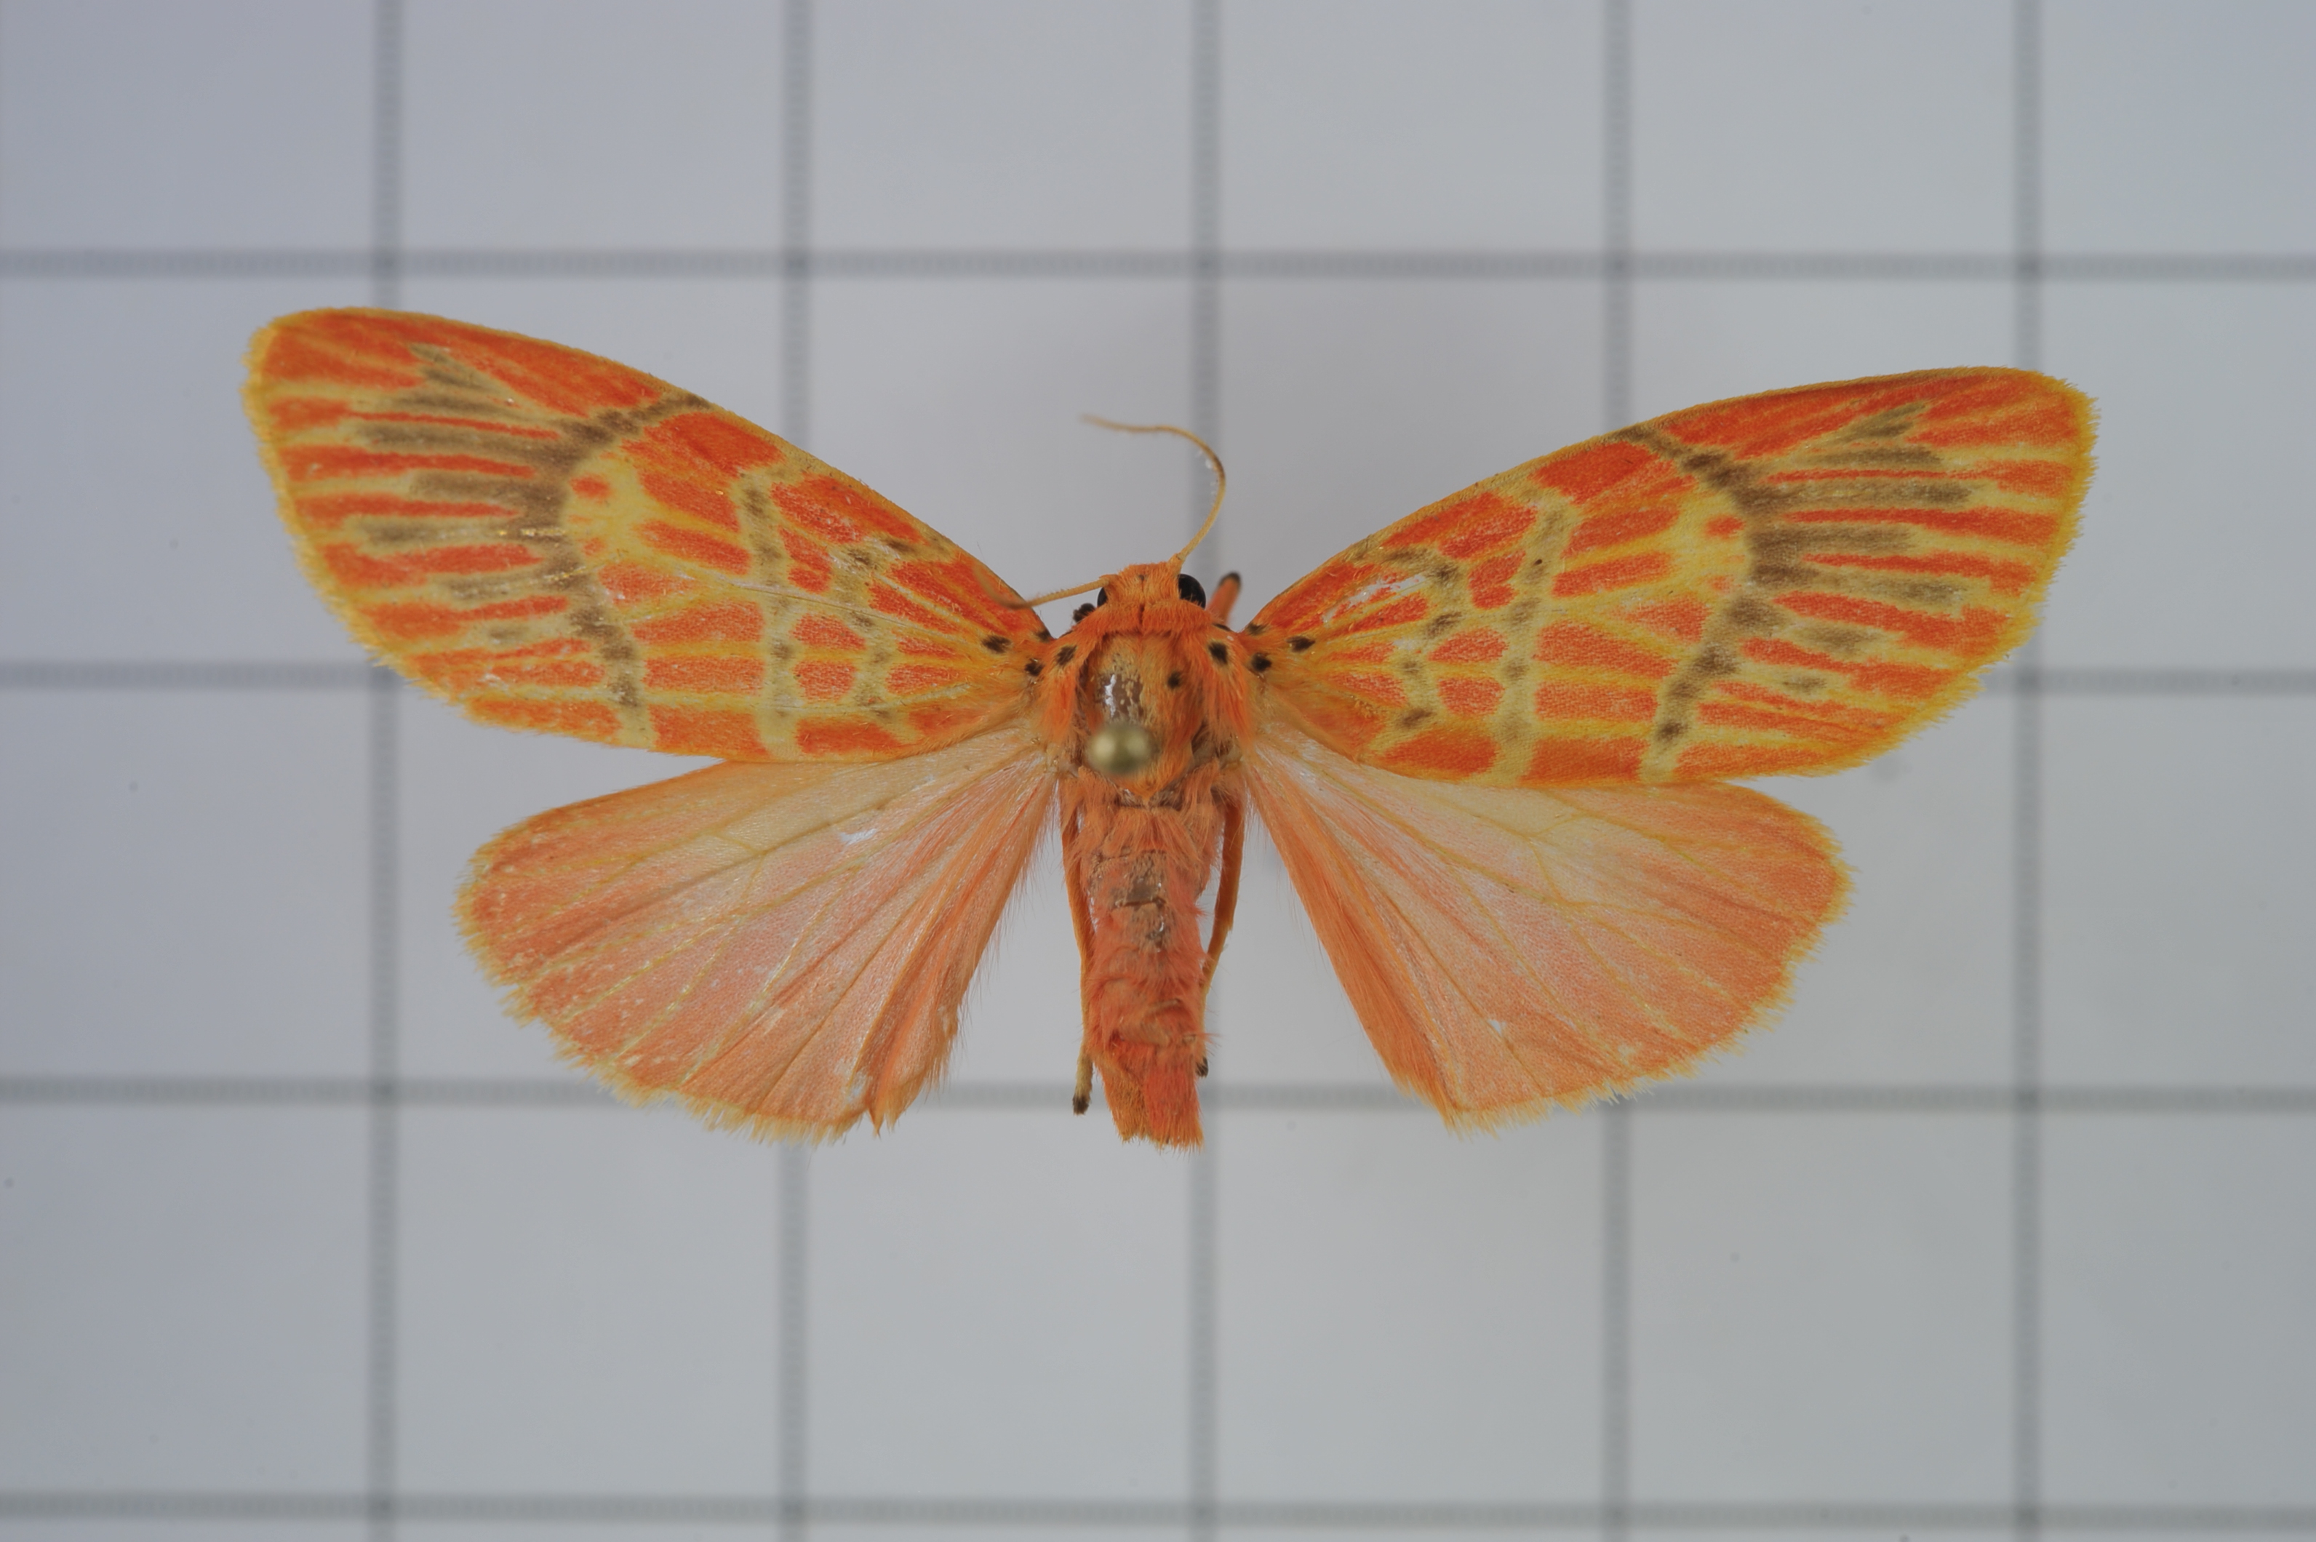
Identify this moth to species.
Barsine sauteri
